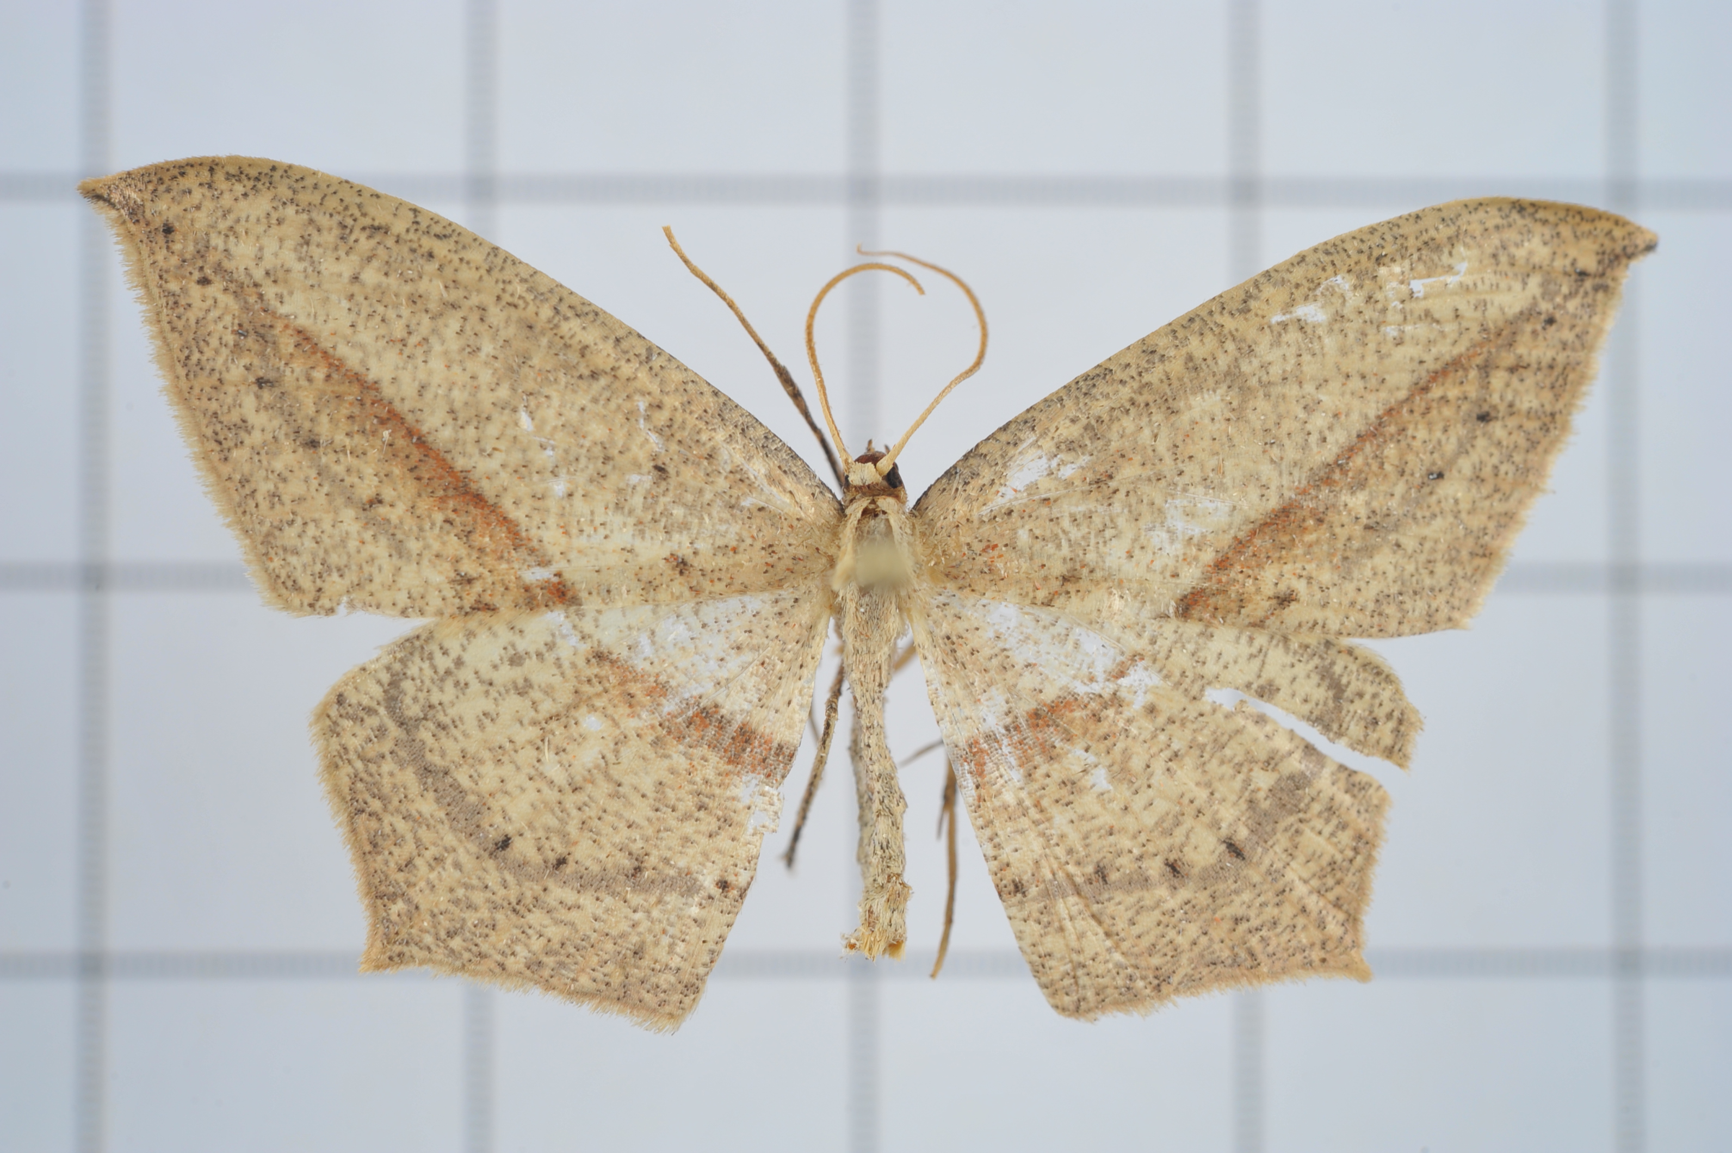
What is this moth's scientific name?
Timandra stueningi
